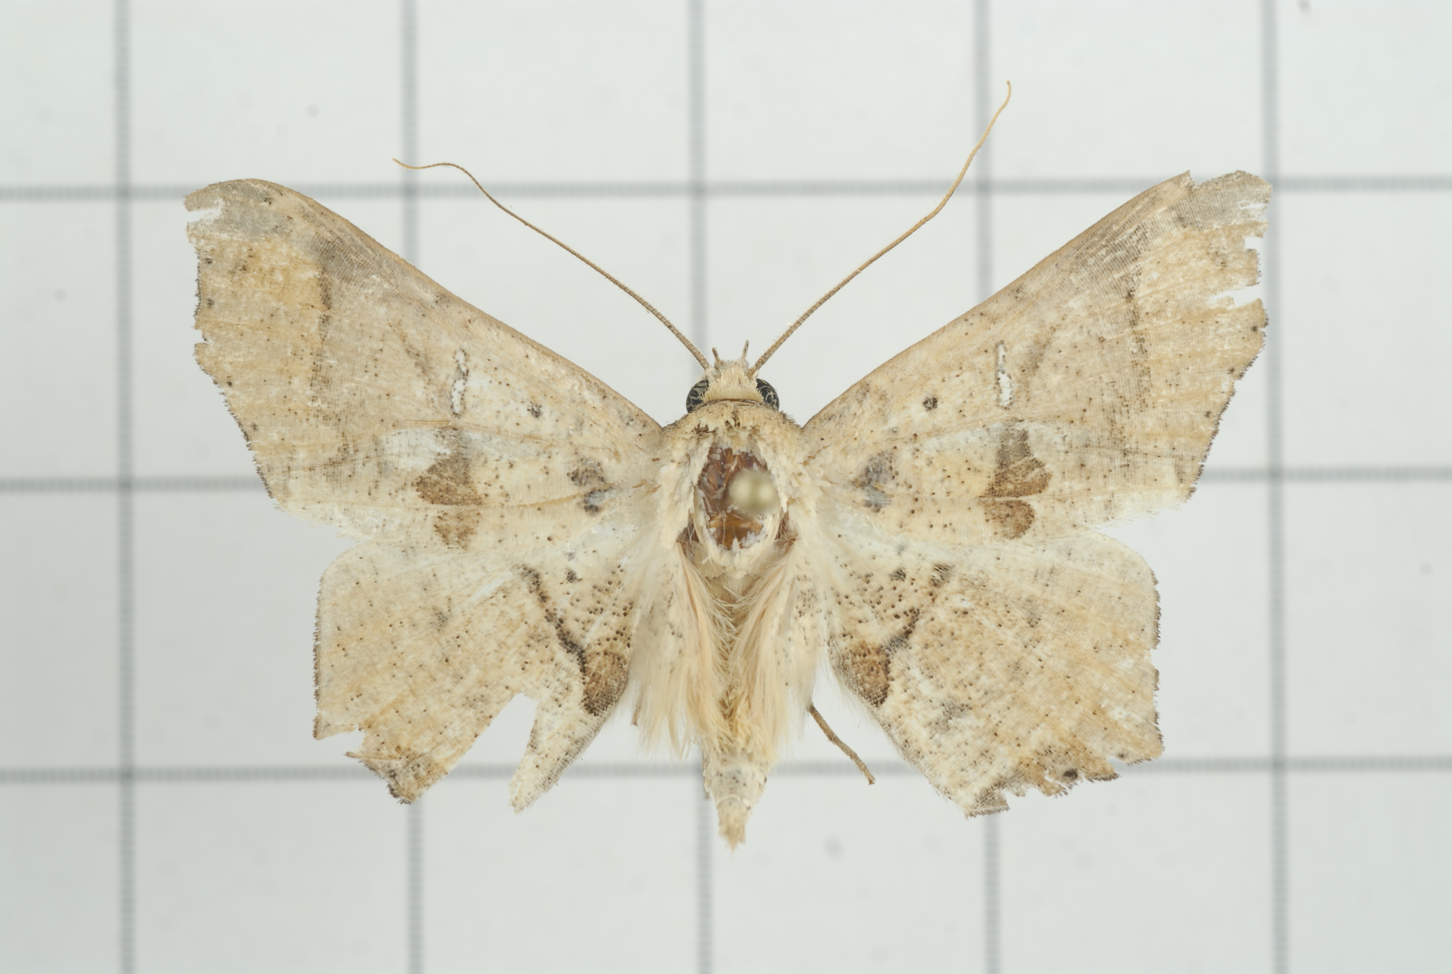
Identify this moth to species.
Semiothisops macariata
